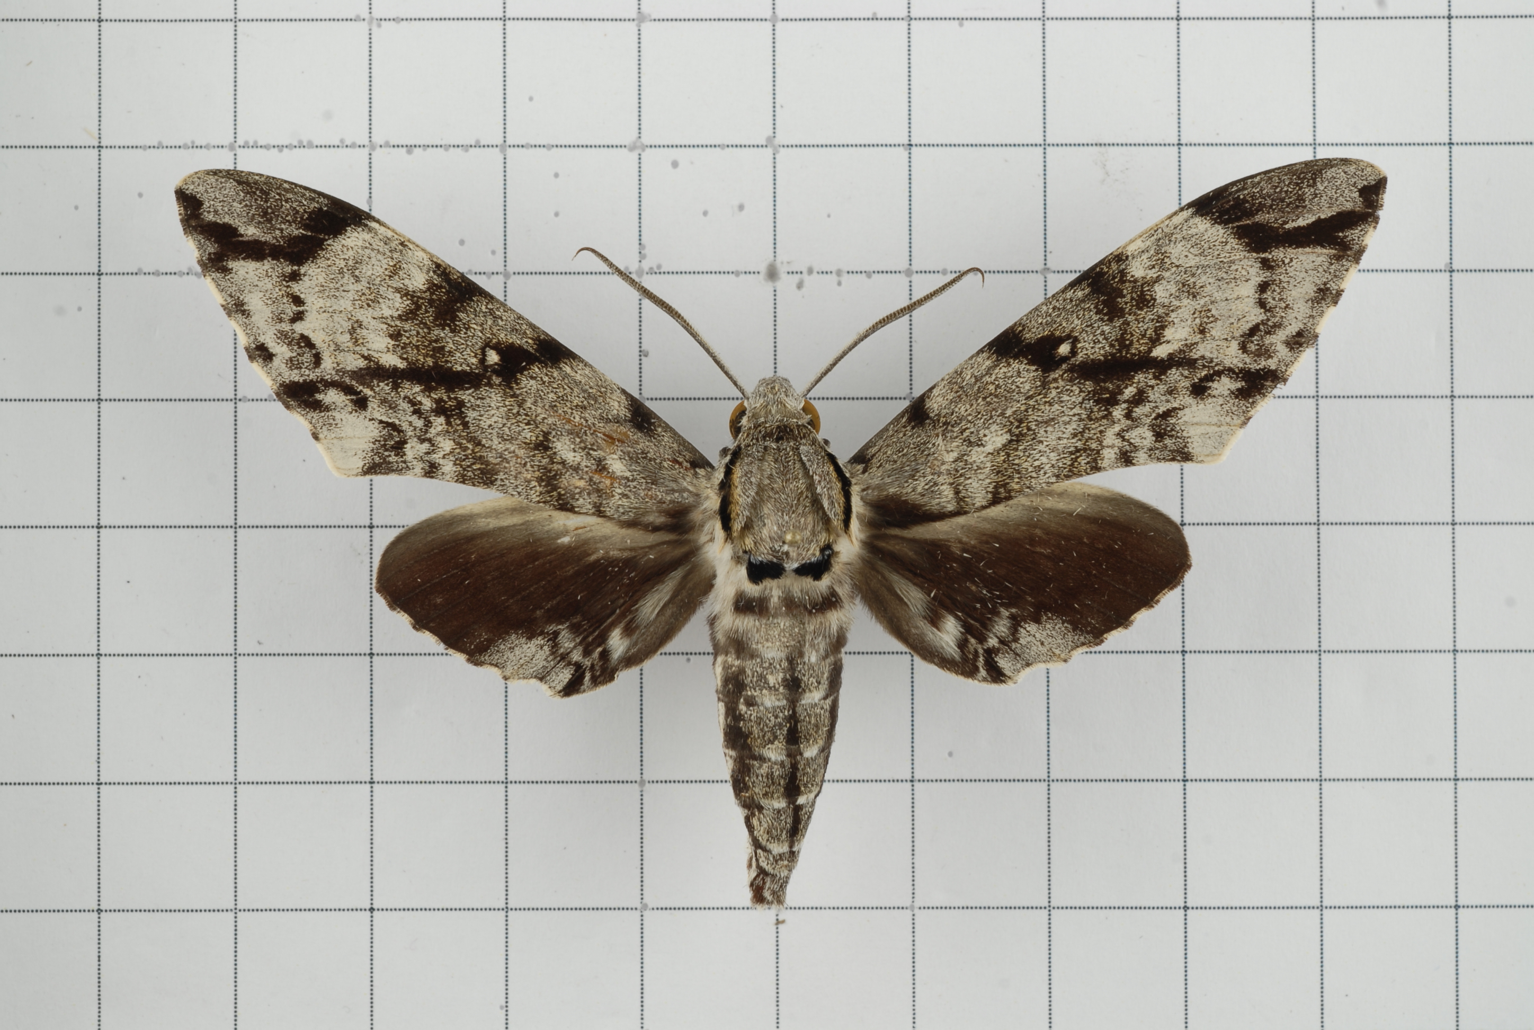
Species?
Notonagemia analis analis
